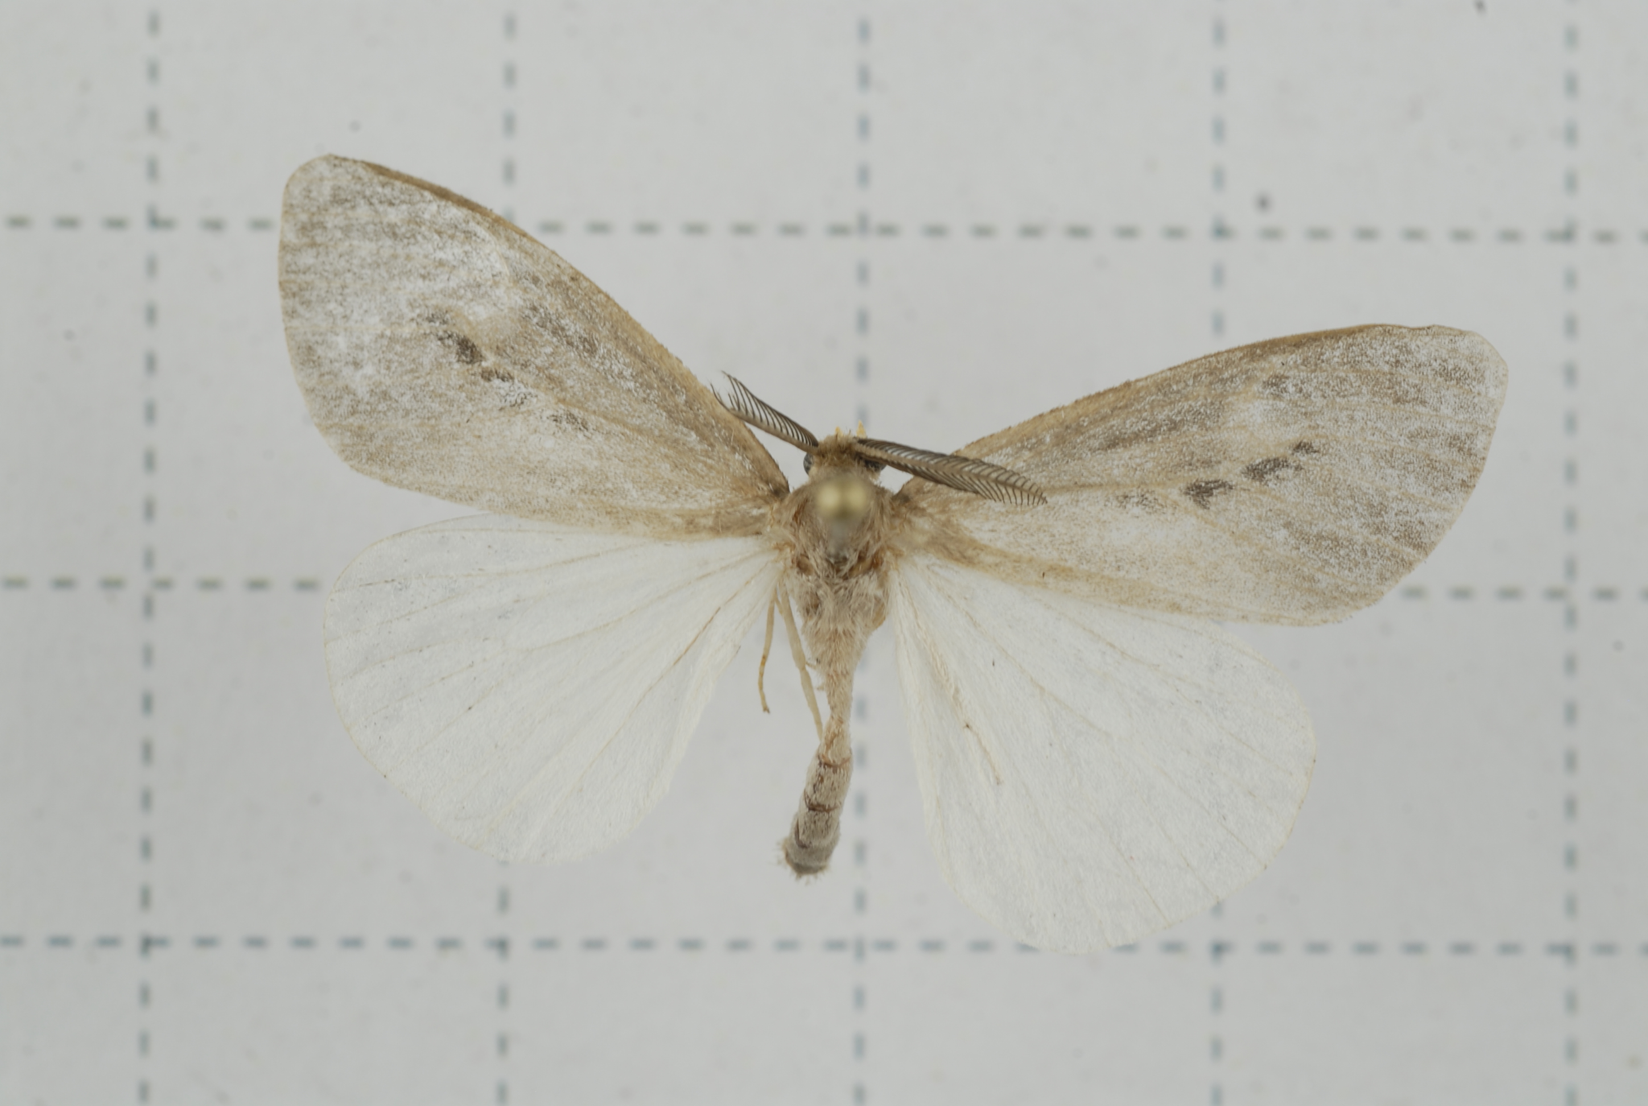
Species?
Pantana ochripalpis
